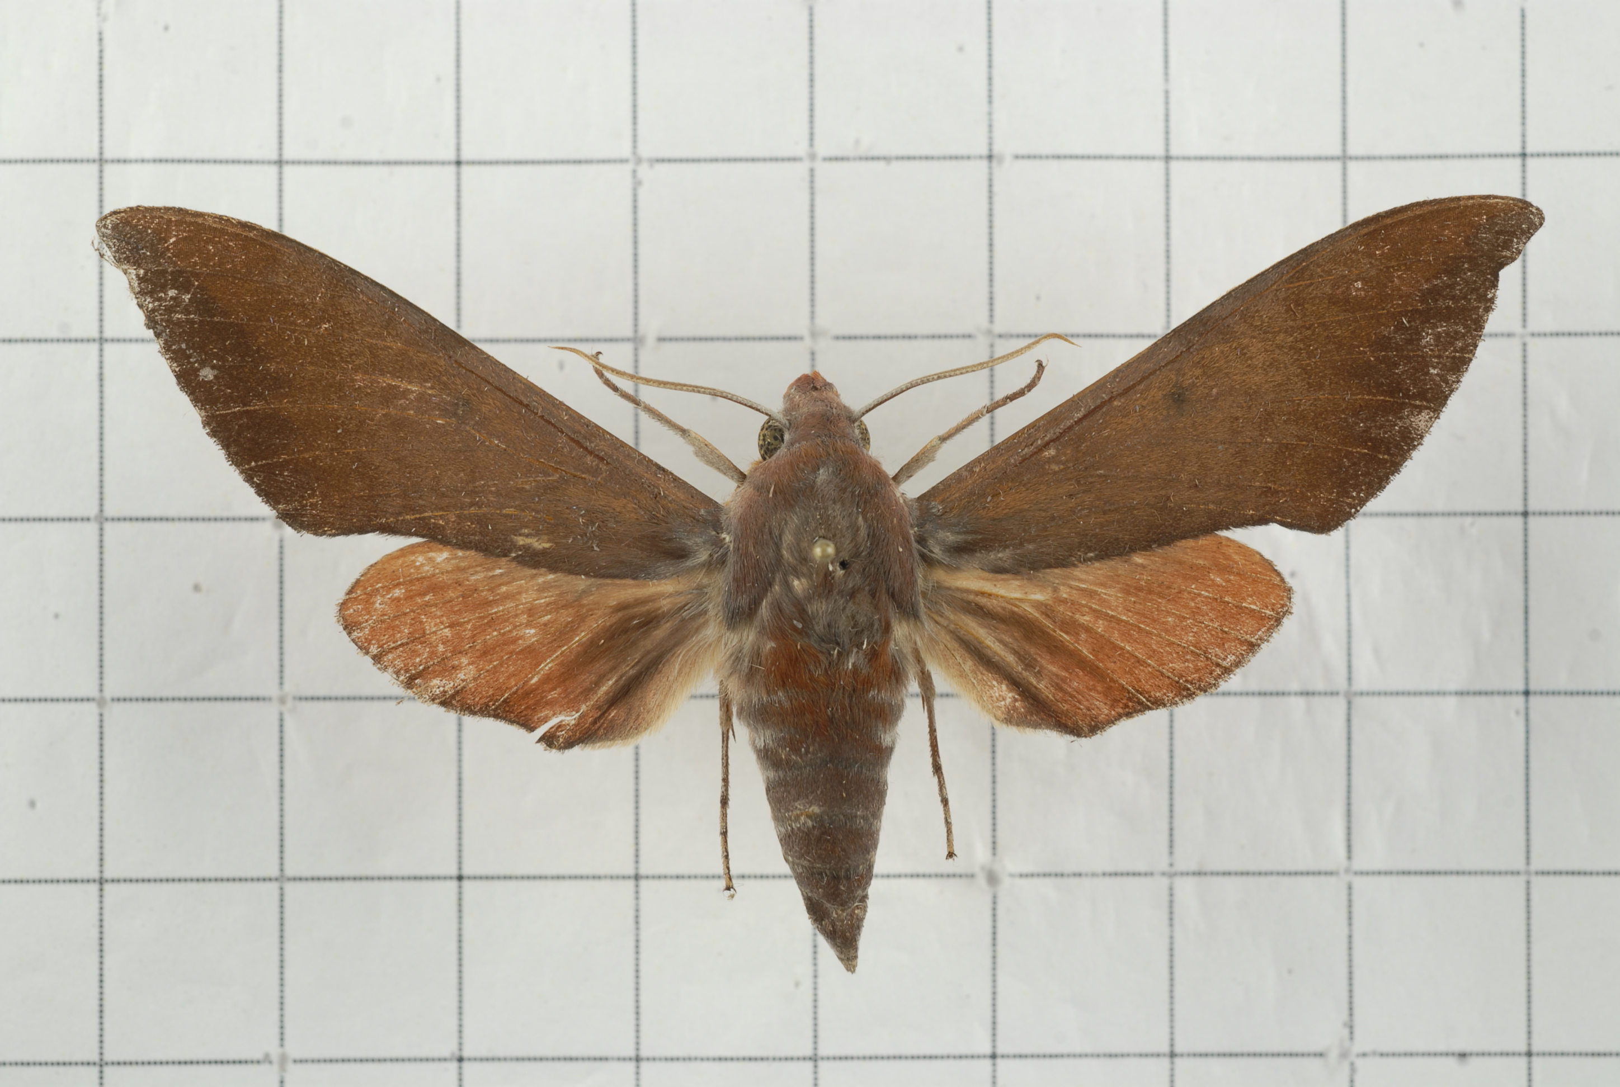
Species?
Dahira rubiginosa fukienensis
